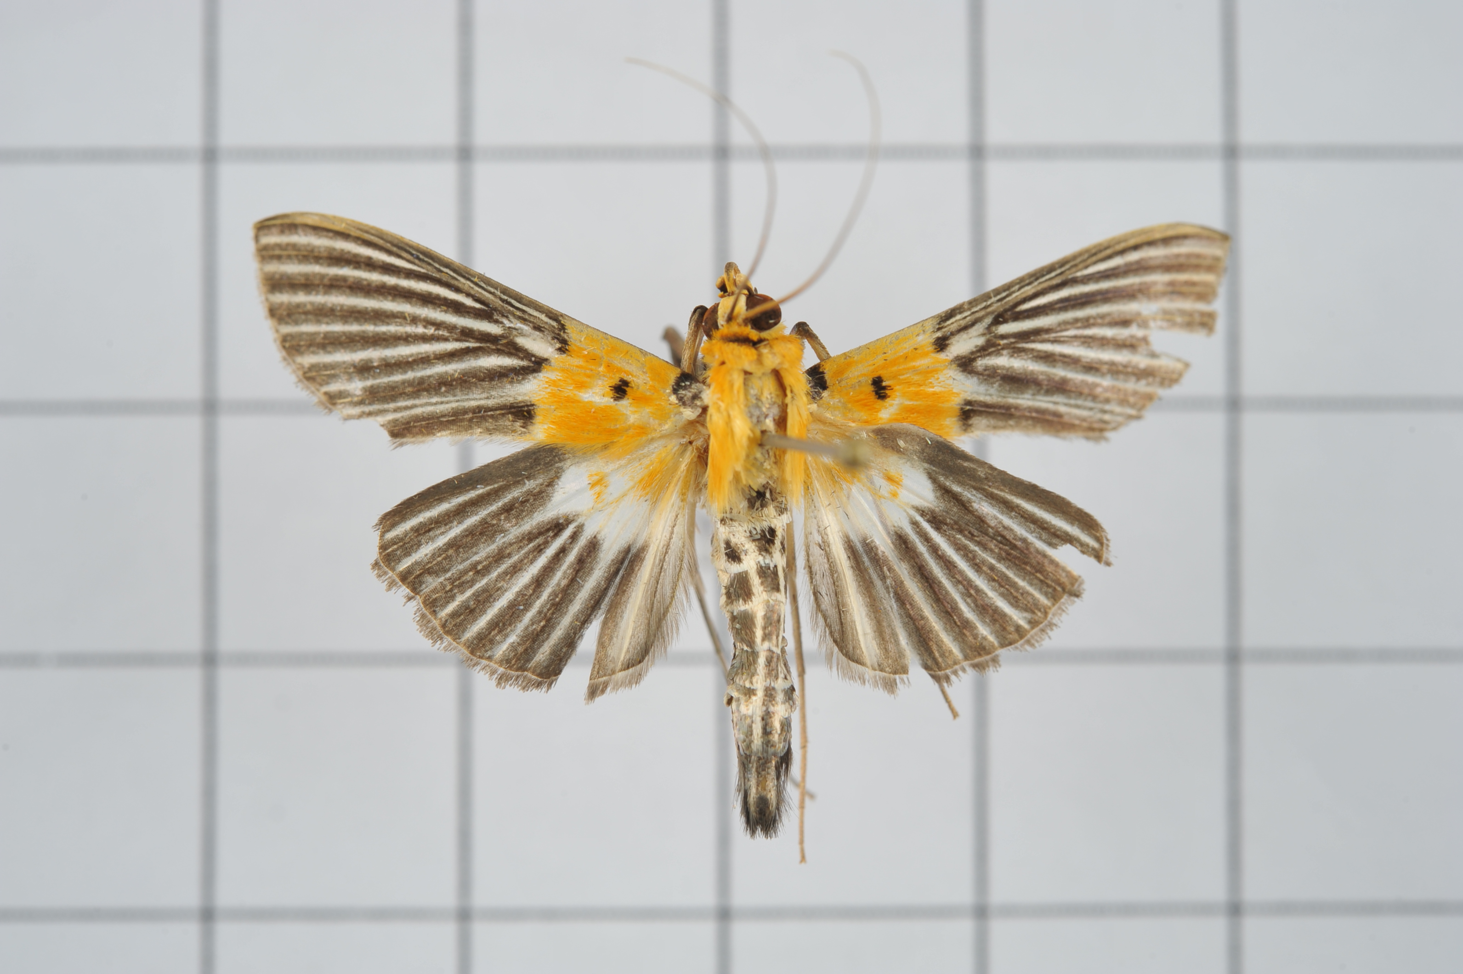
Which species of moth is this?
Nevrina procopia
